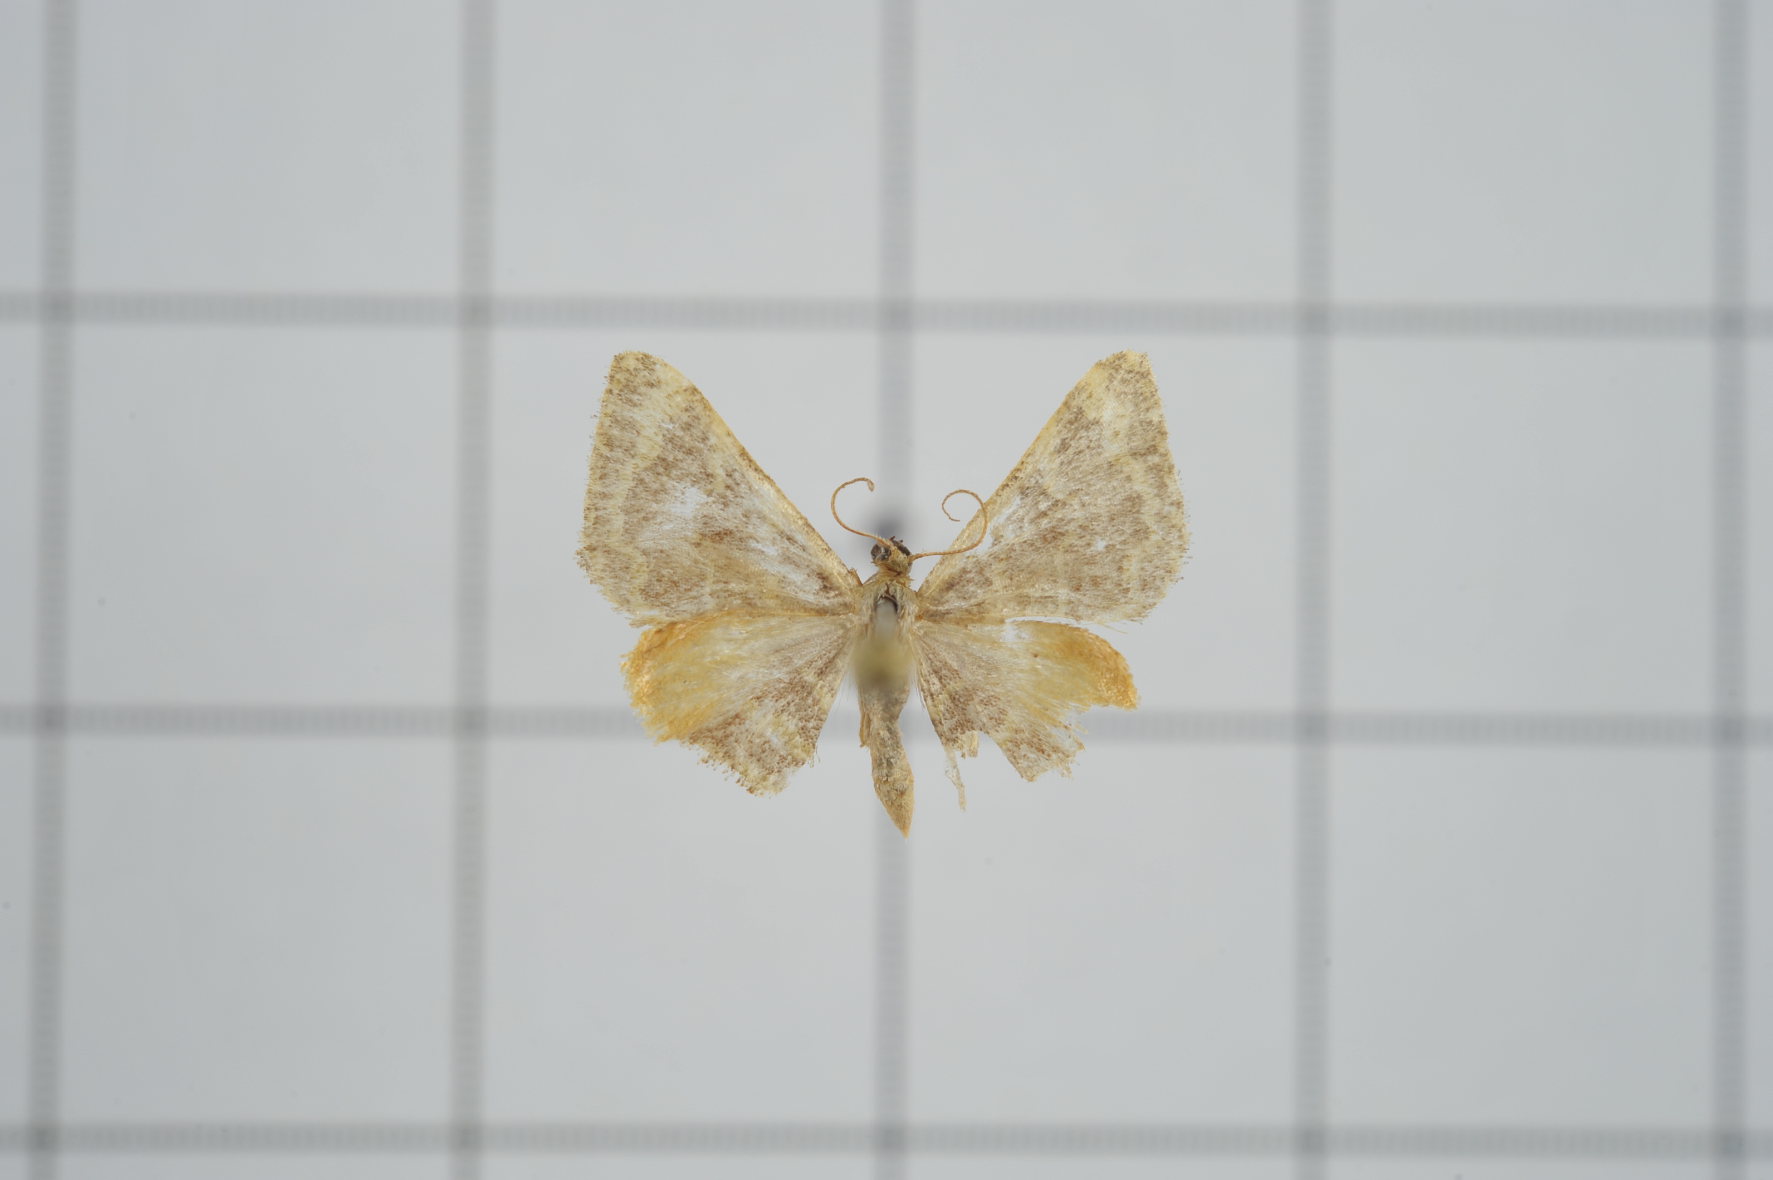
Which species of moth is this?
Lophophleps purpurea
